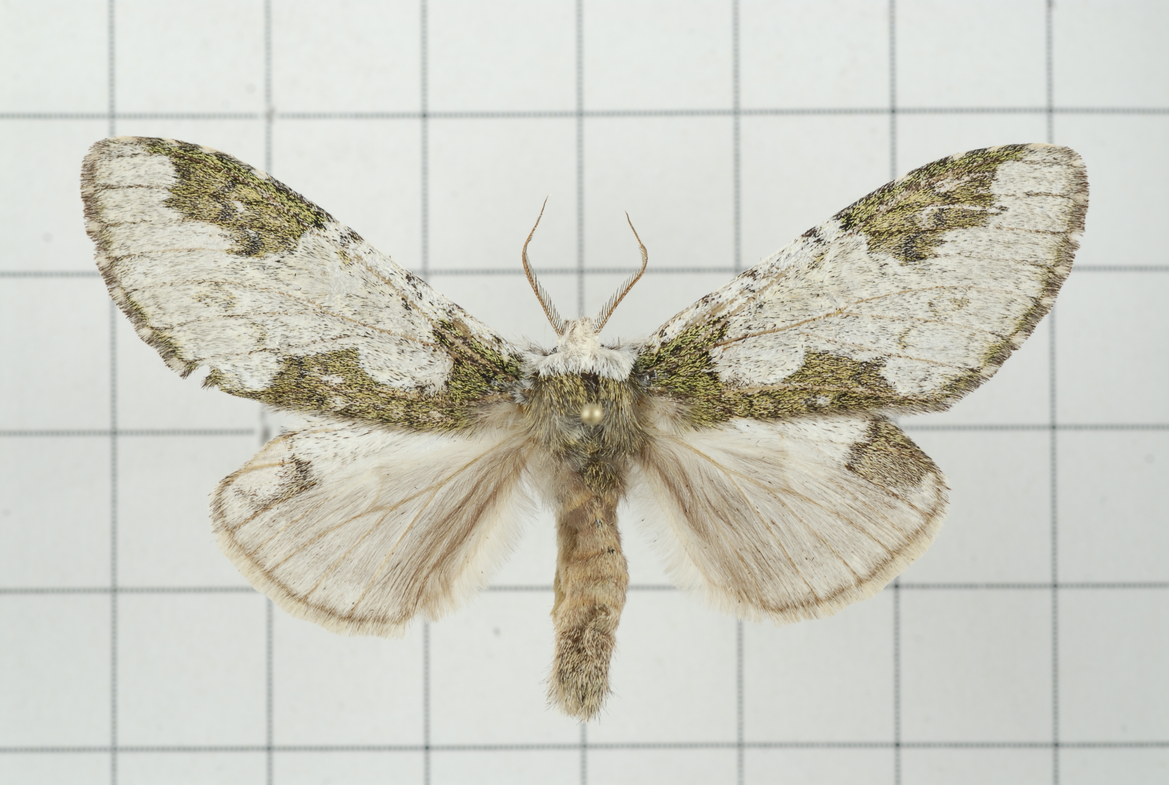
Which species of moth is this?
Syntypistis comatus
